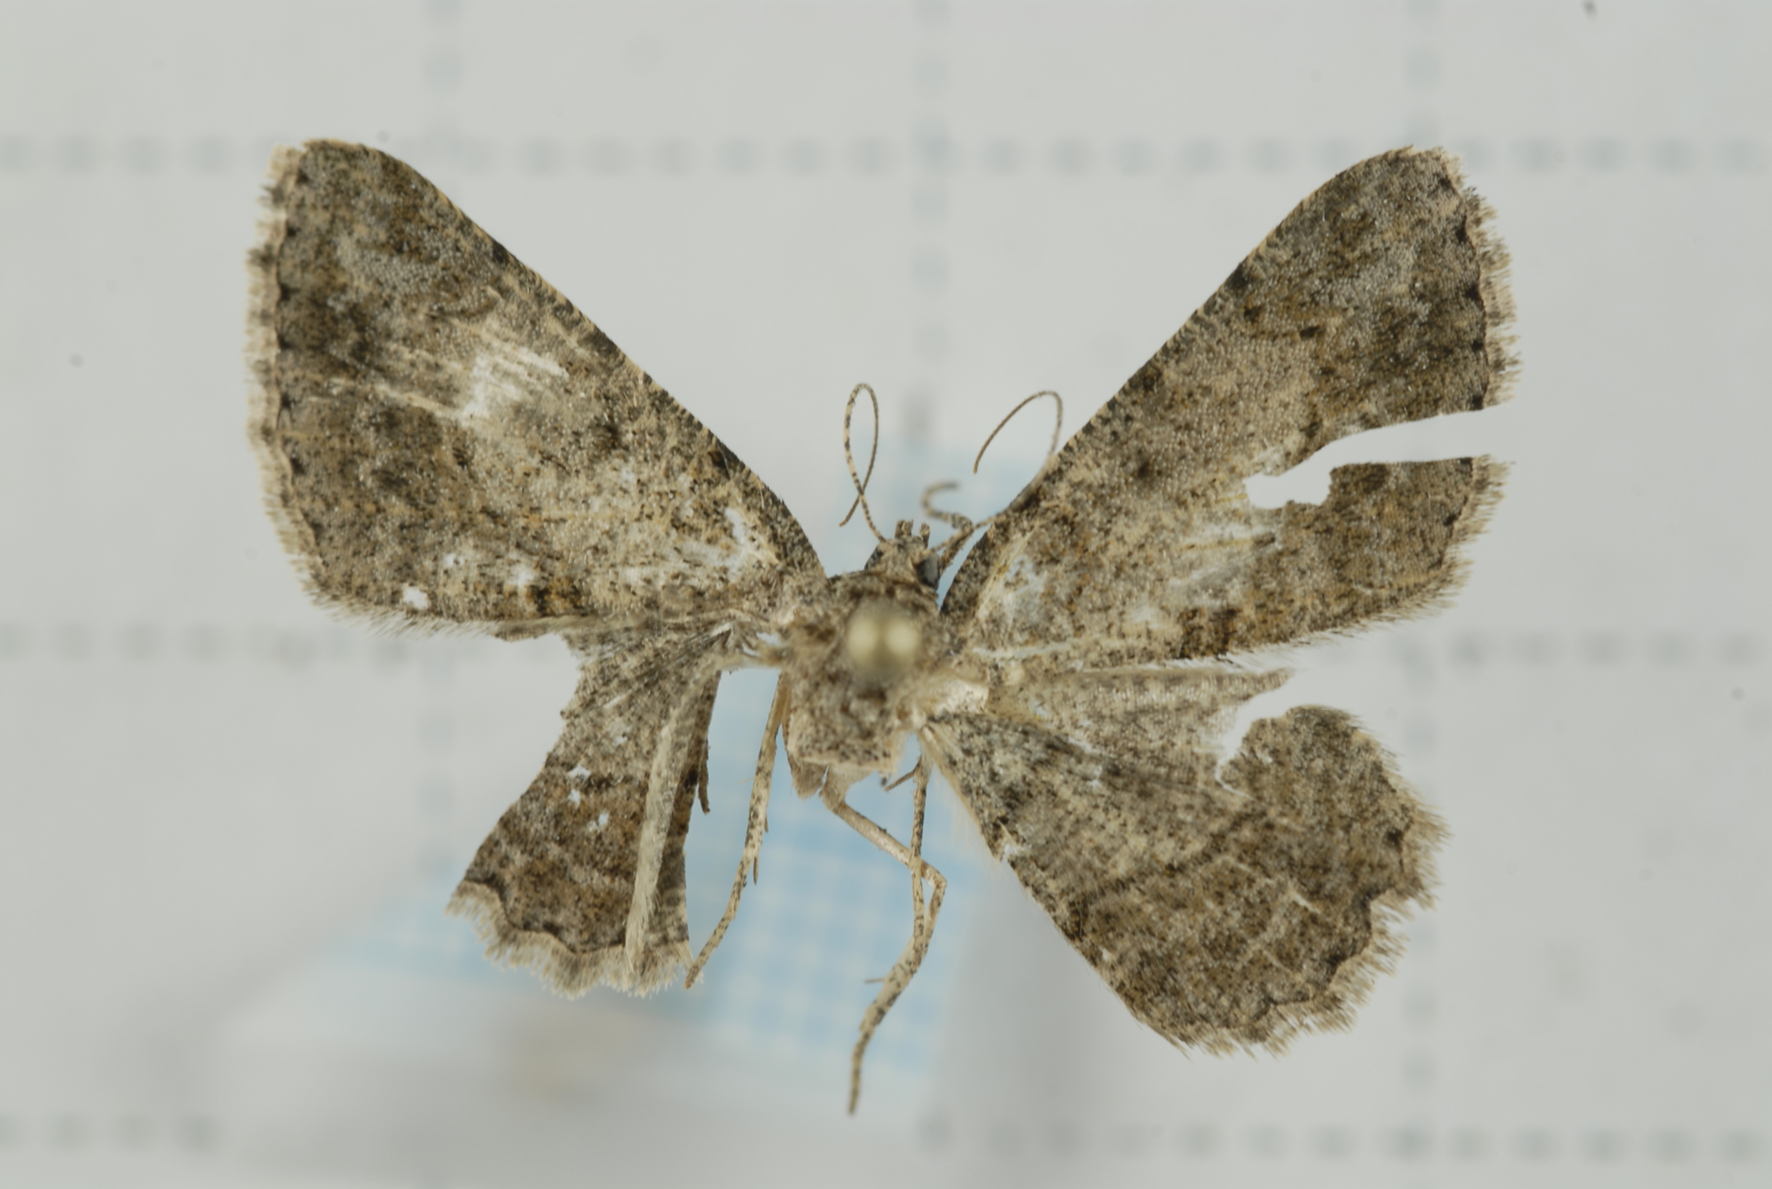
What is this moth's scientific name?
Psilalcis breta rantaizana
